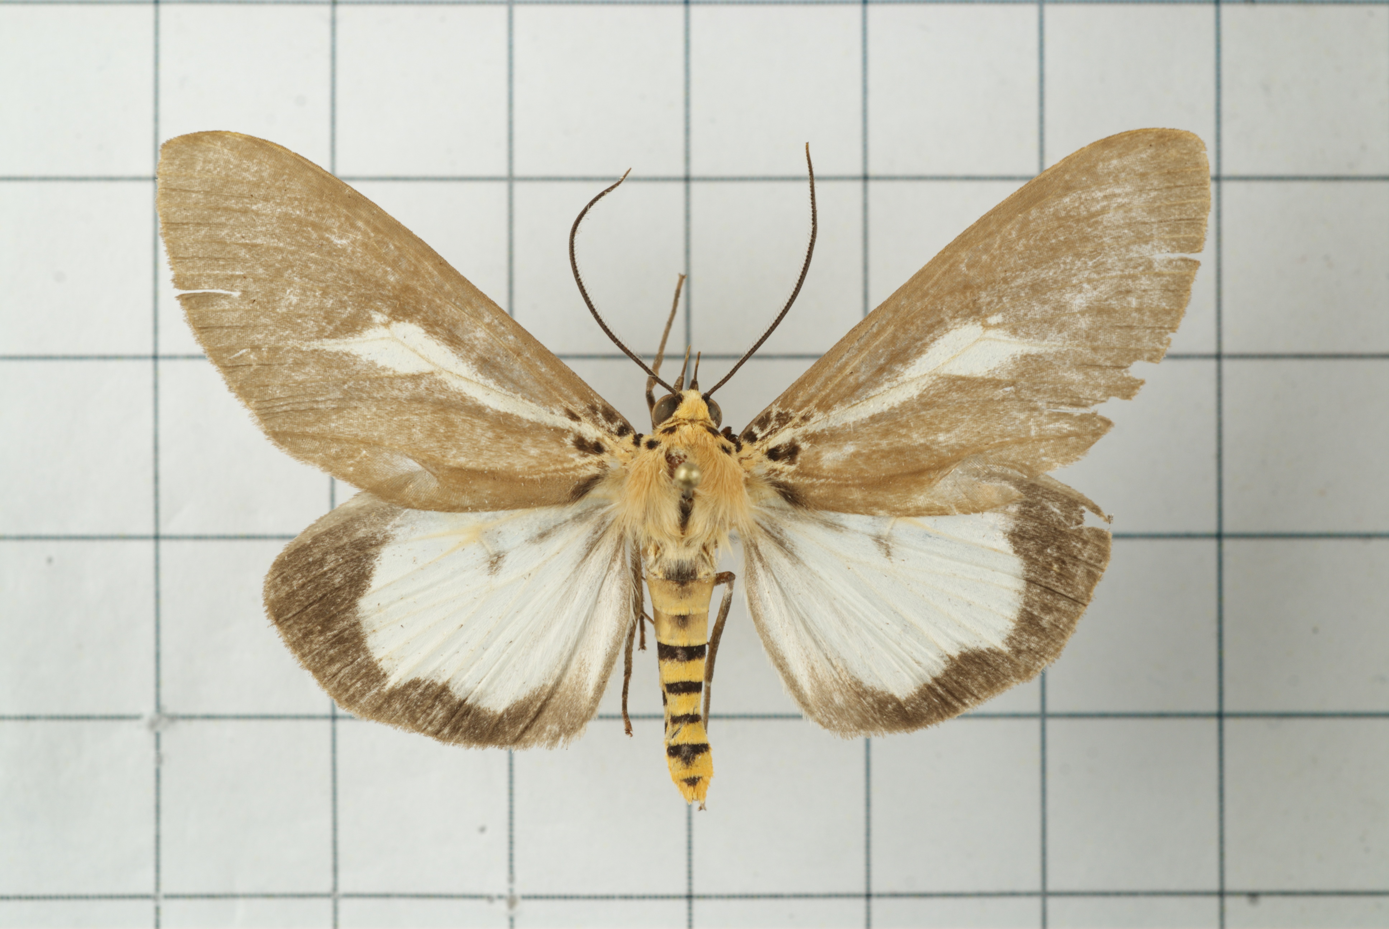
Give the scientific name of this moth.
Asota heliconia zebrina
